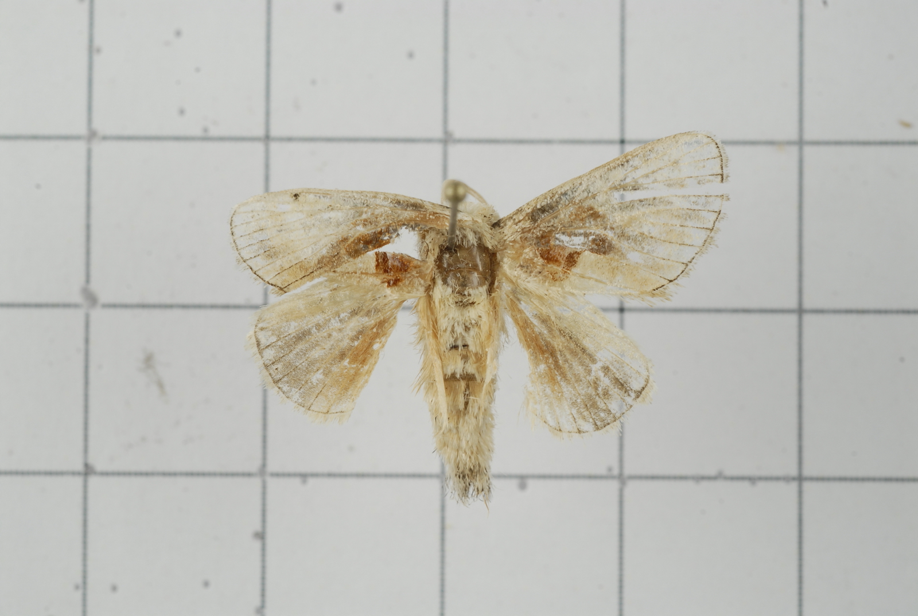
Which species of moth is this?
Miresa fulgida
